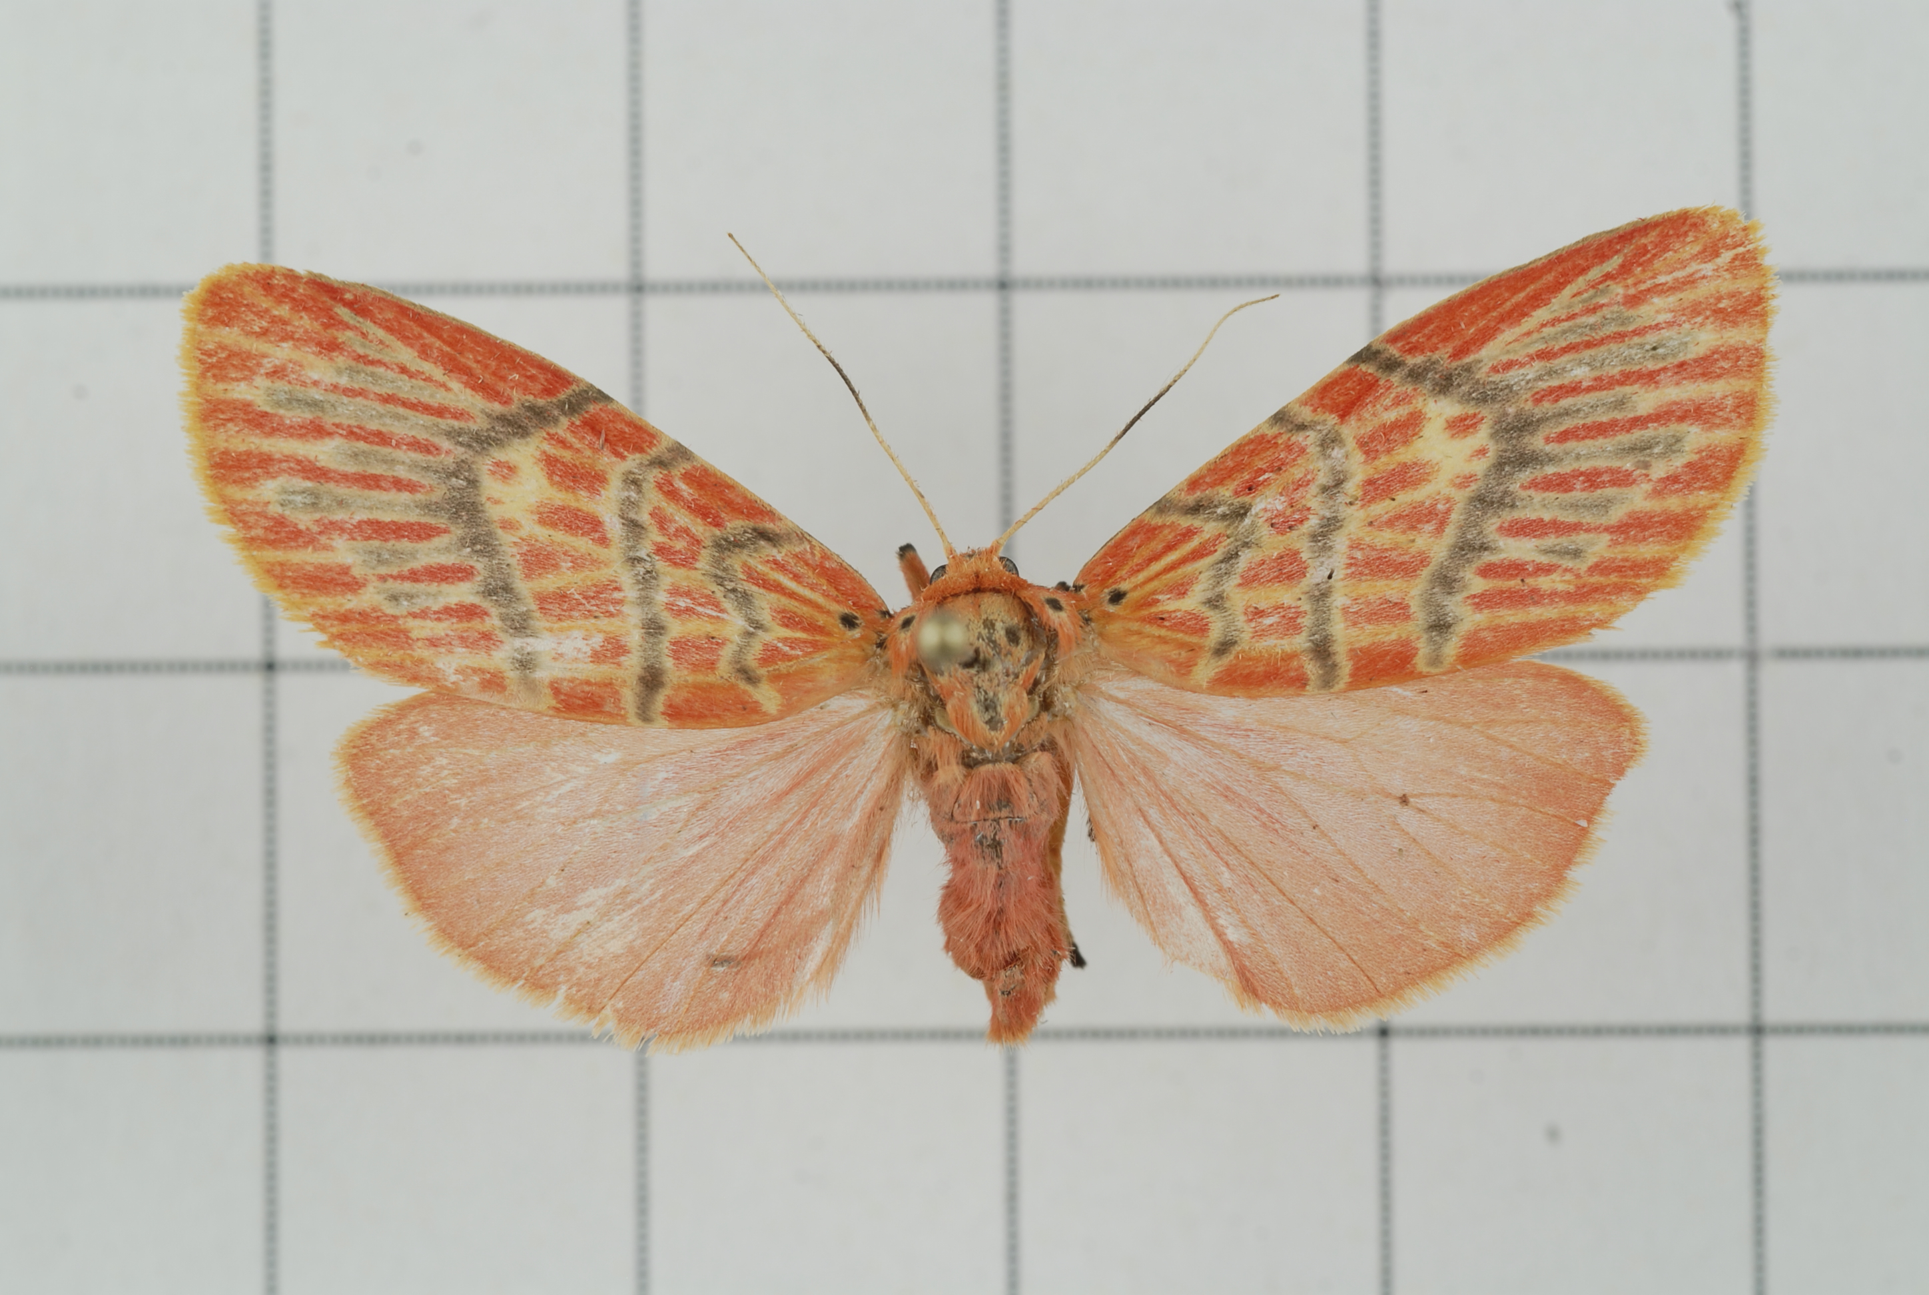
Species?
Barsine sauteri
